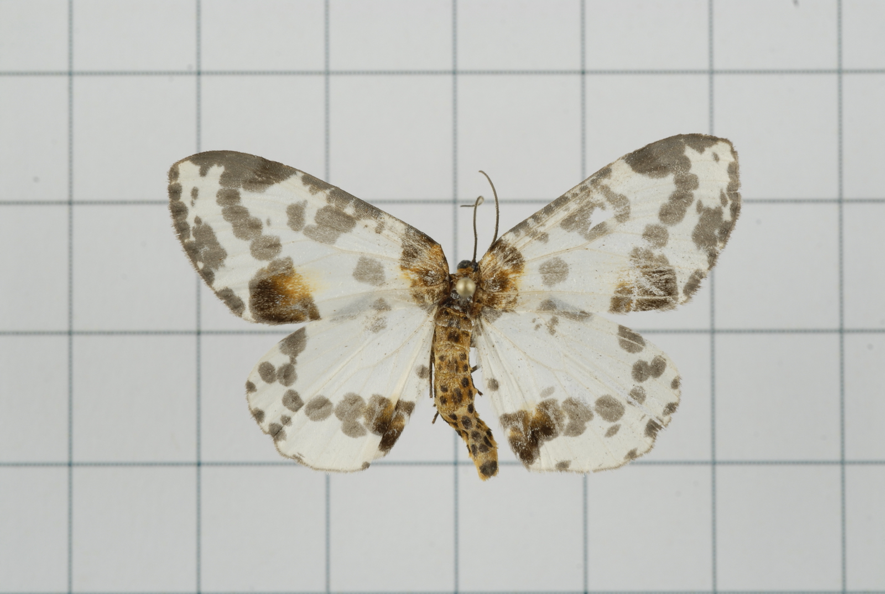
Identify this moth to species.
Abraxas formosilluminata
